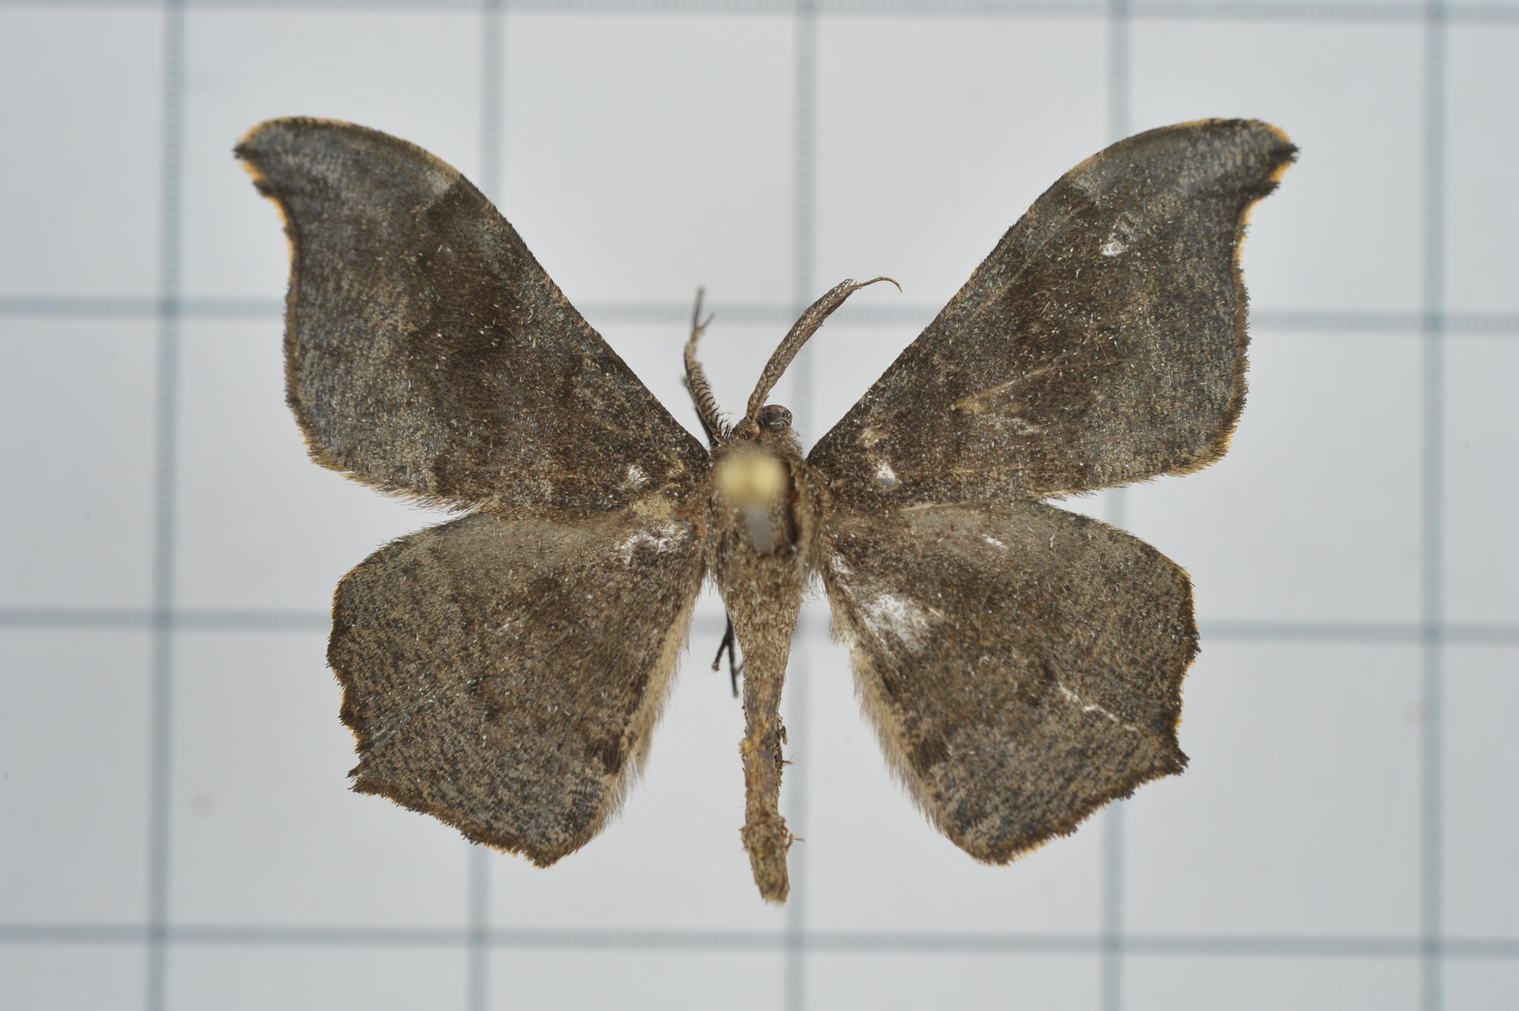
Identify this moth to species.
Hyposidra talaca talaca
